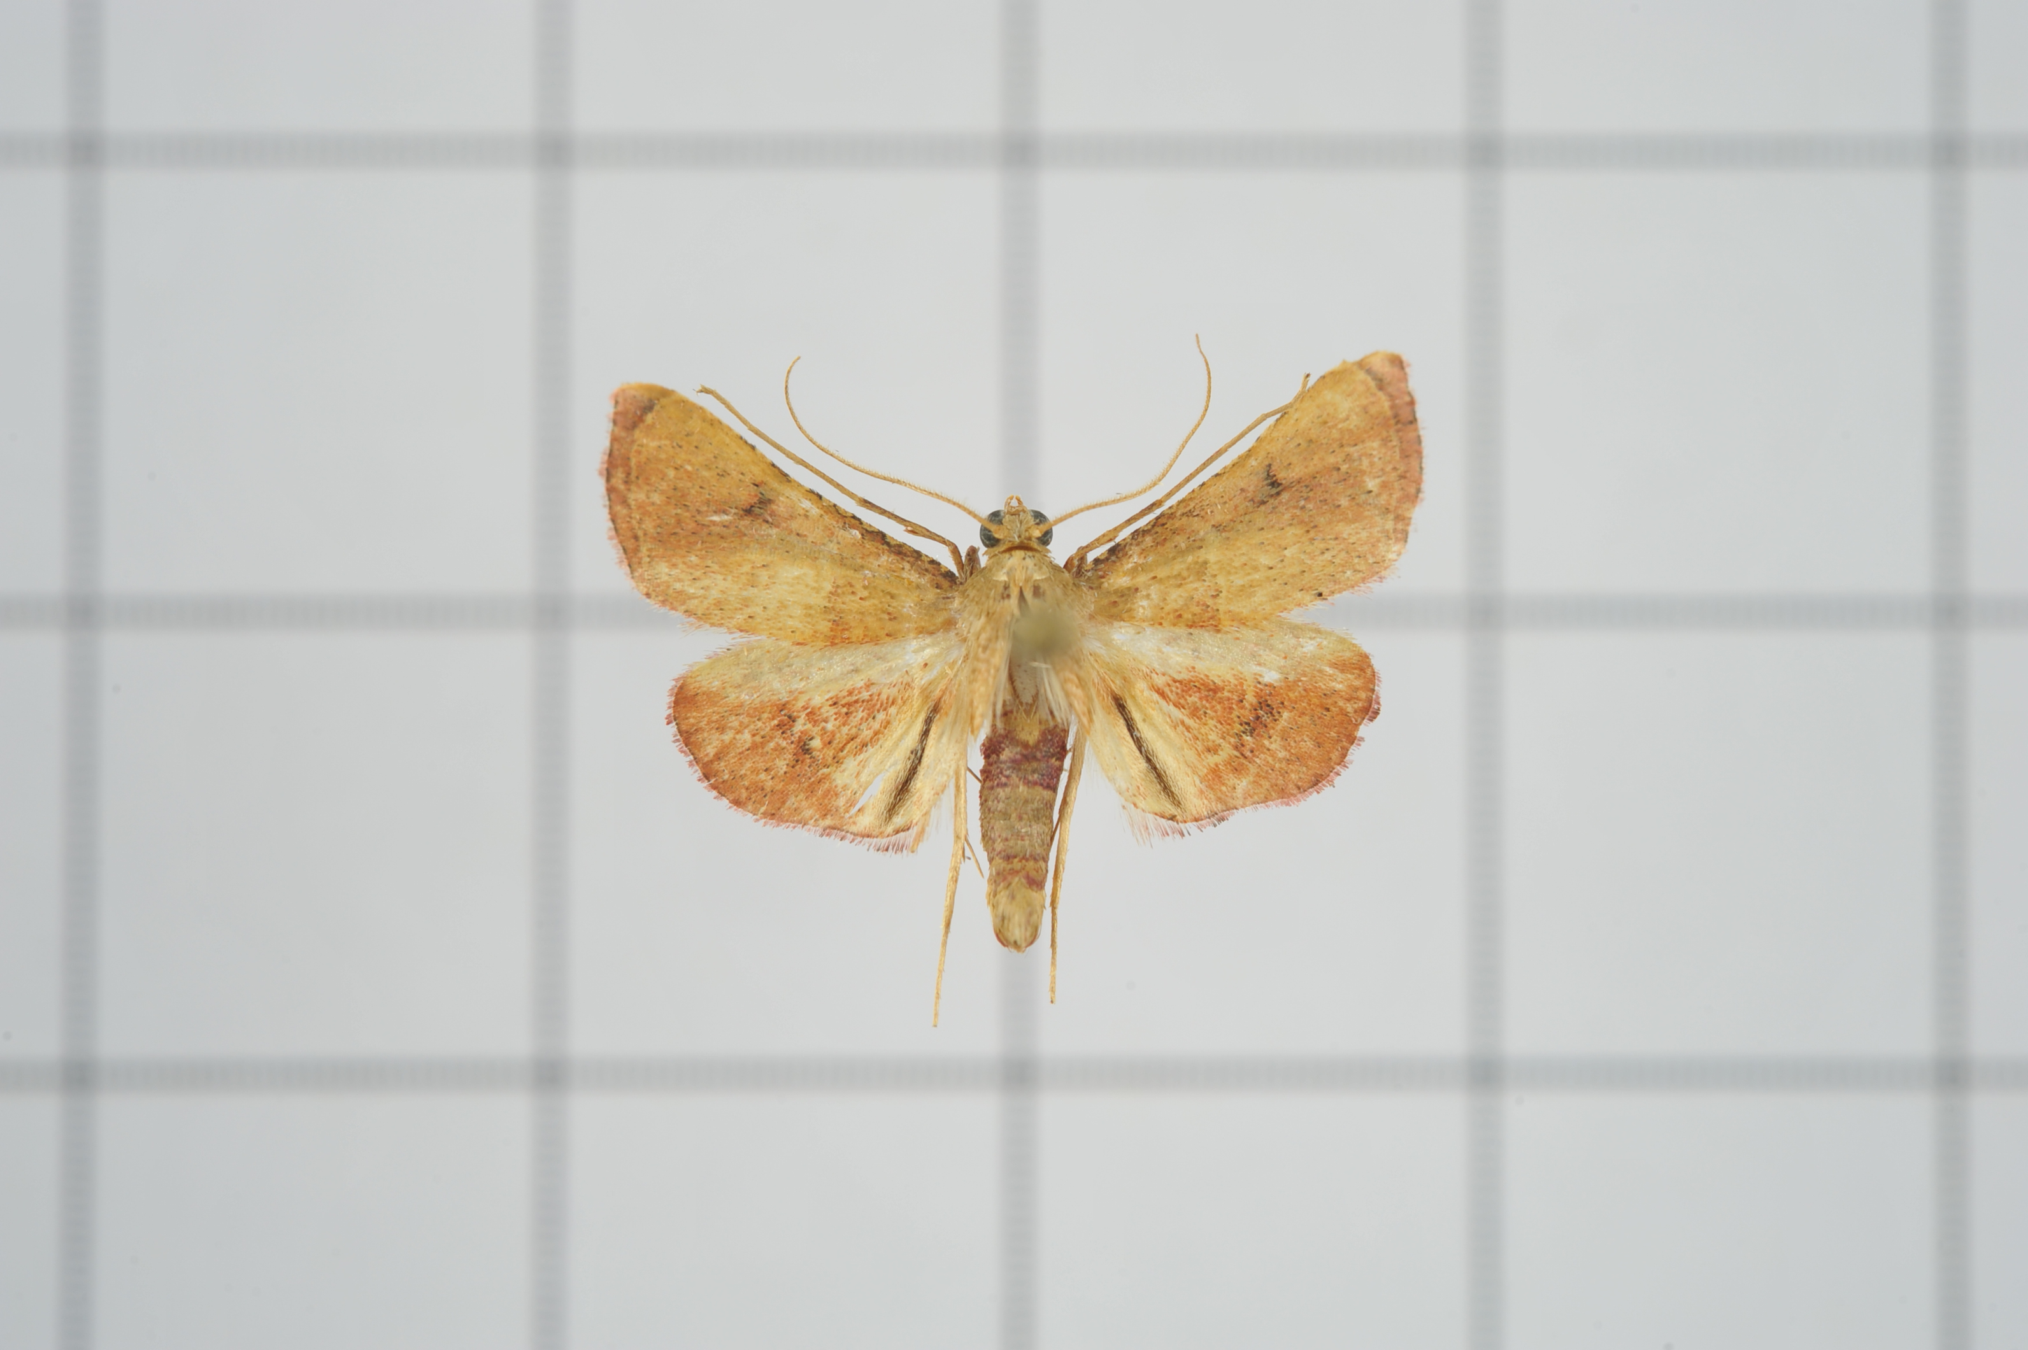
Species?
Endotricha theonalis
